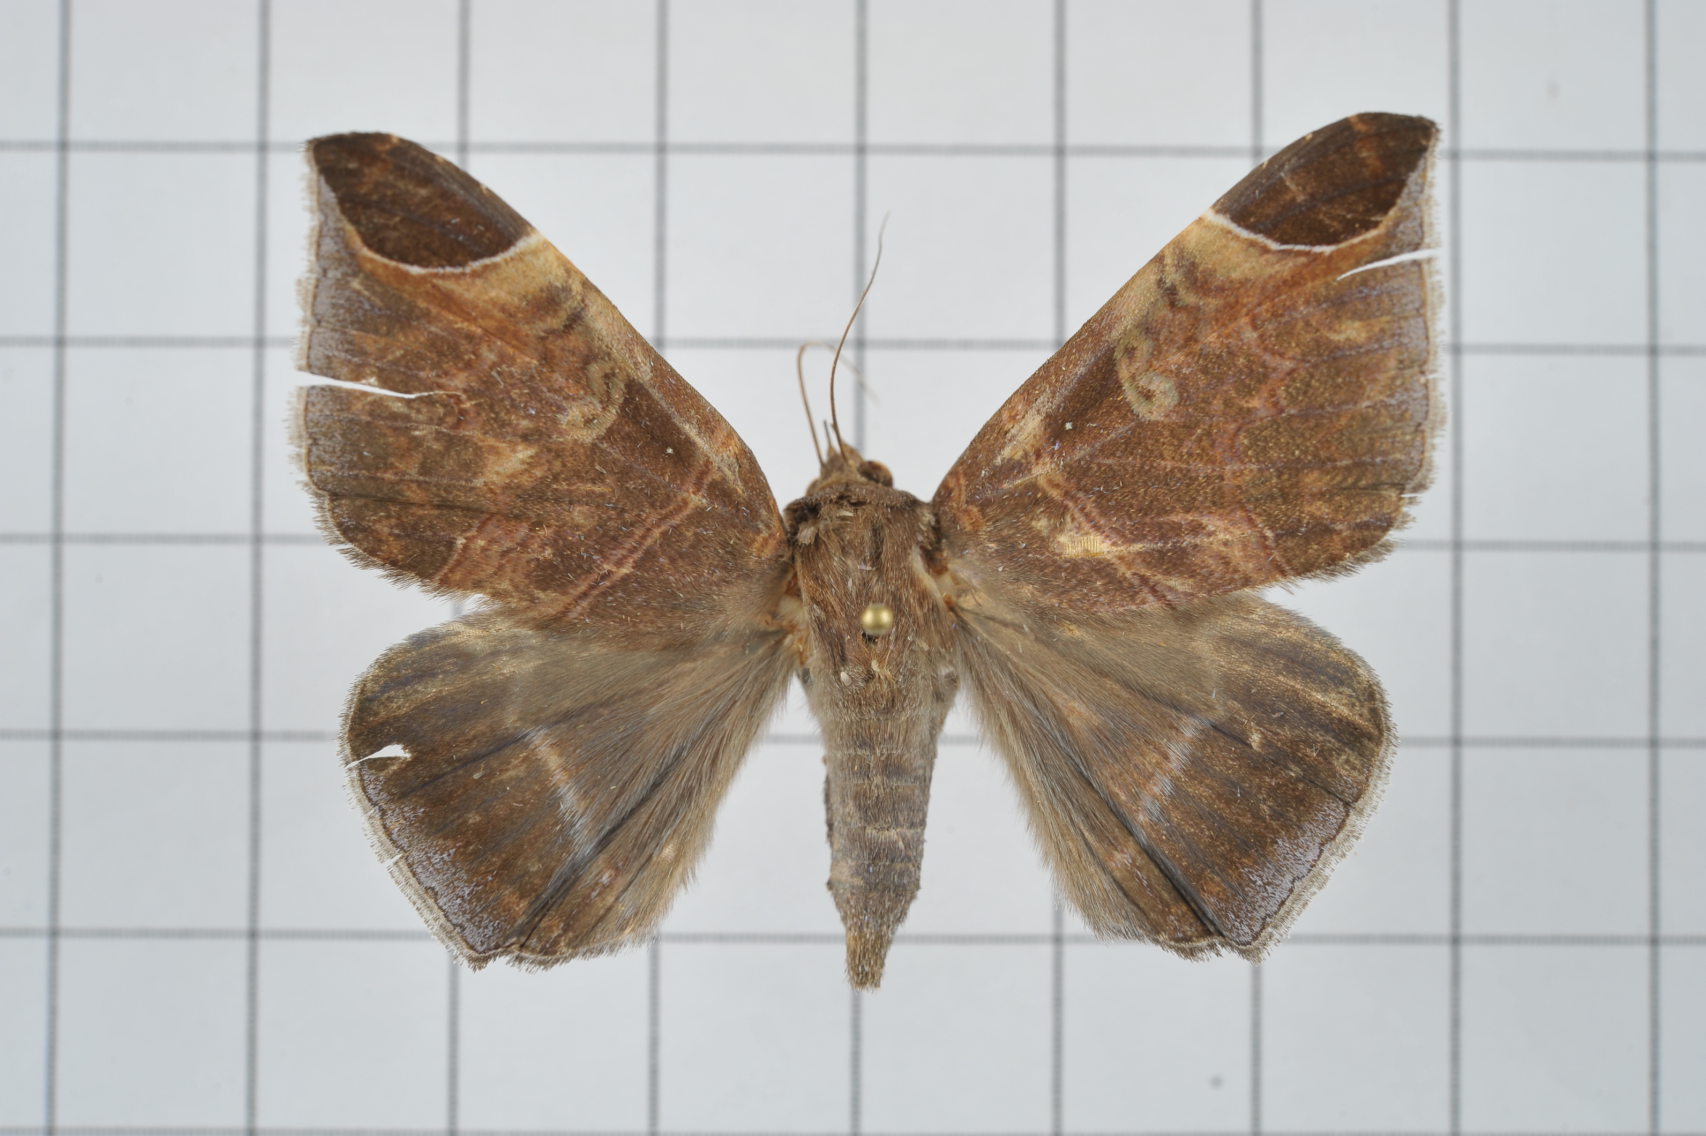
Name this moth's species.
Pindara illibata
